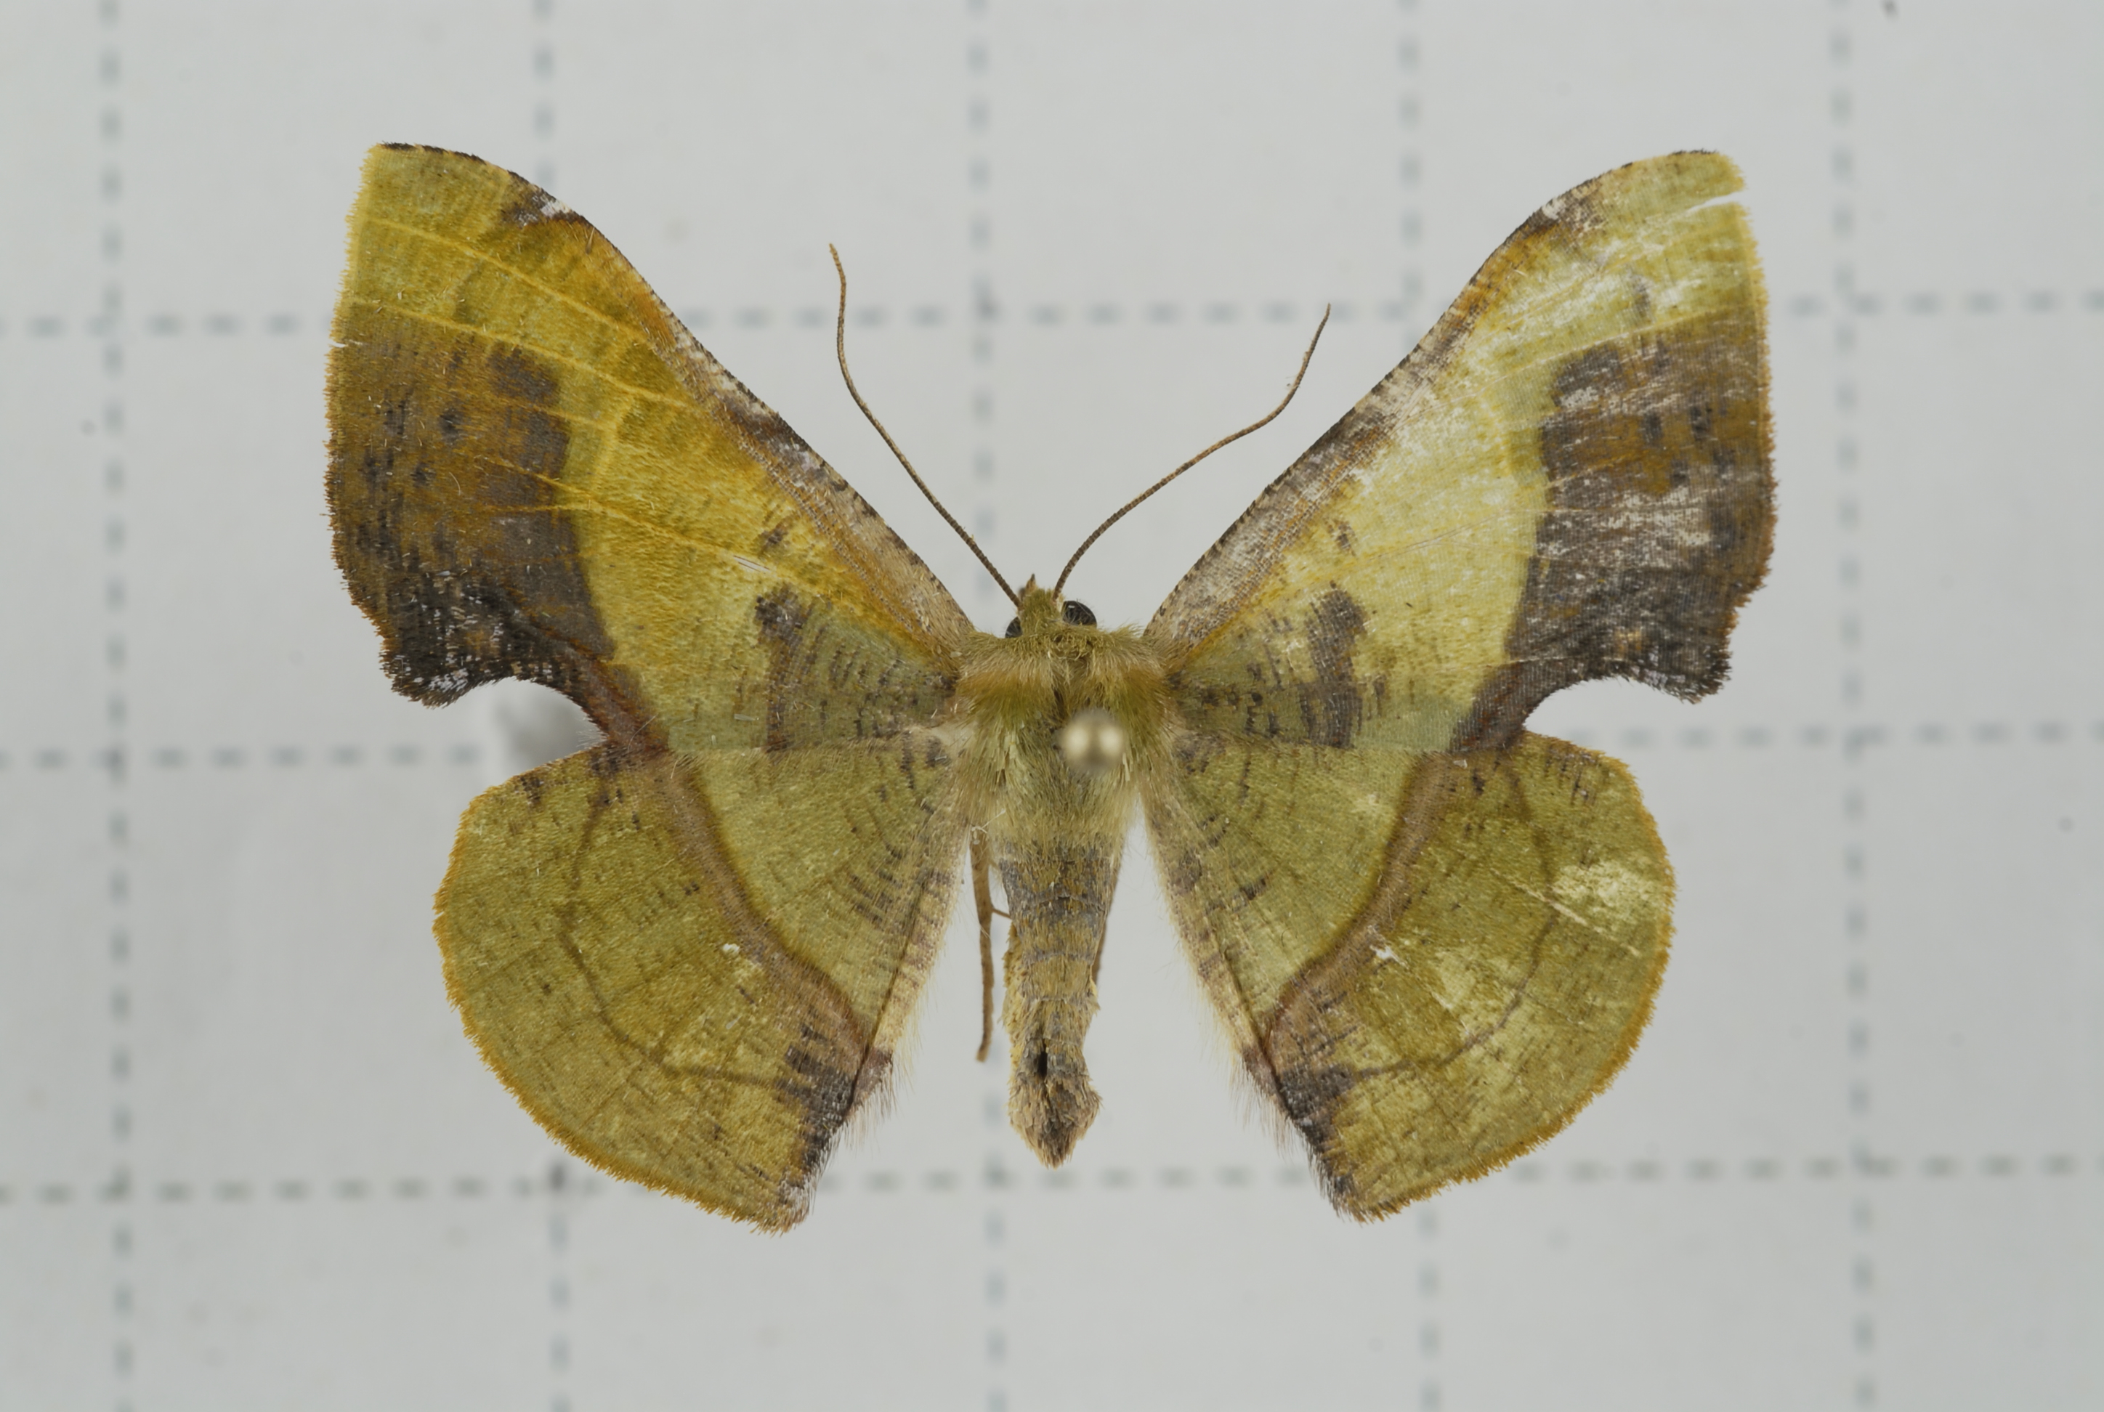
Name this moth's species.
Fascellina plagiata
